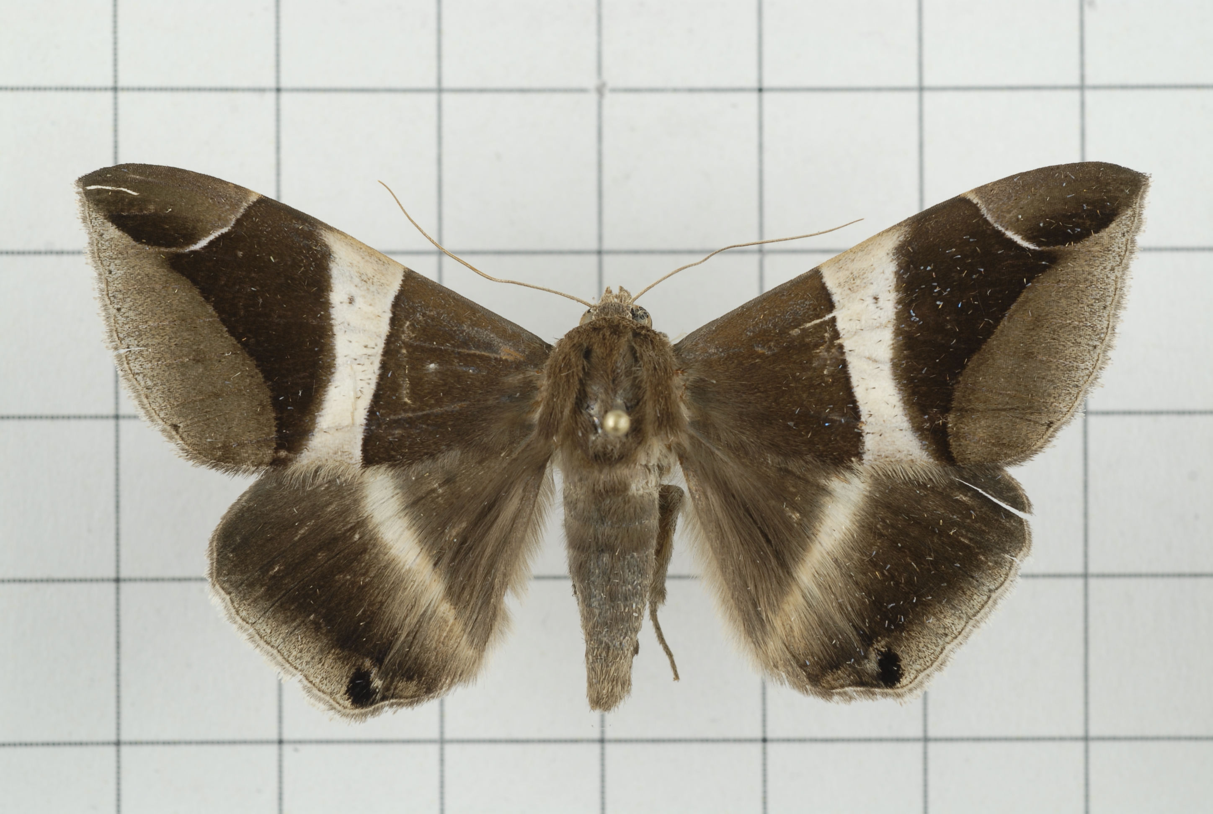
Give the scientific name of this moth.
Bastilla praetermissa
